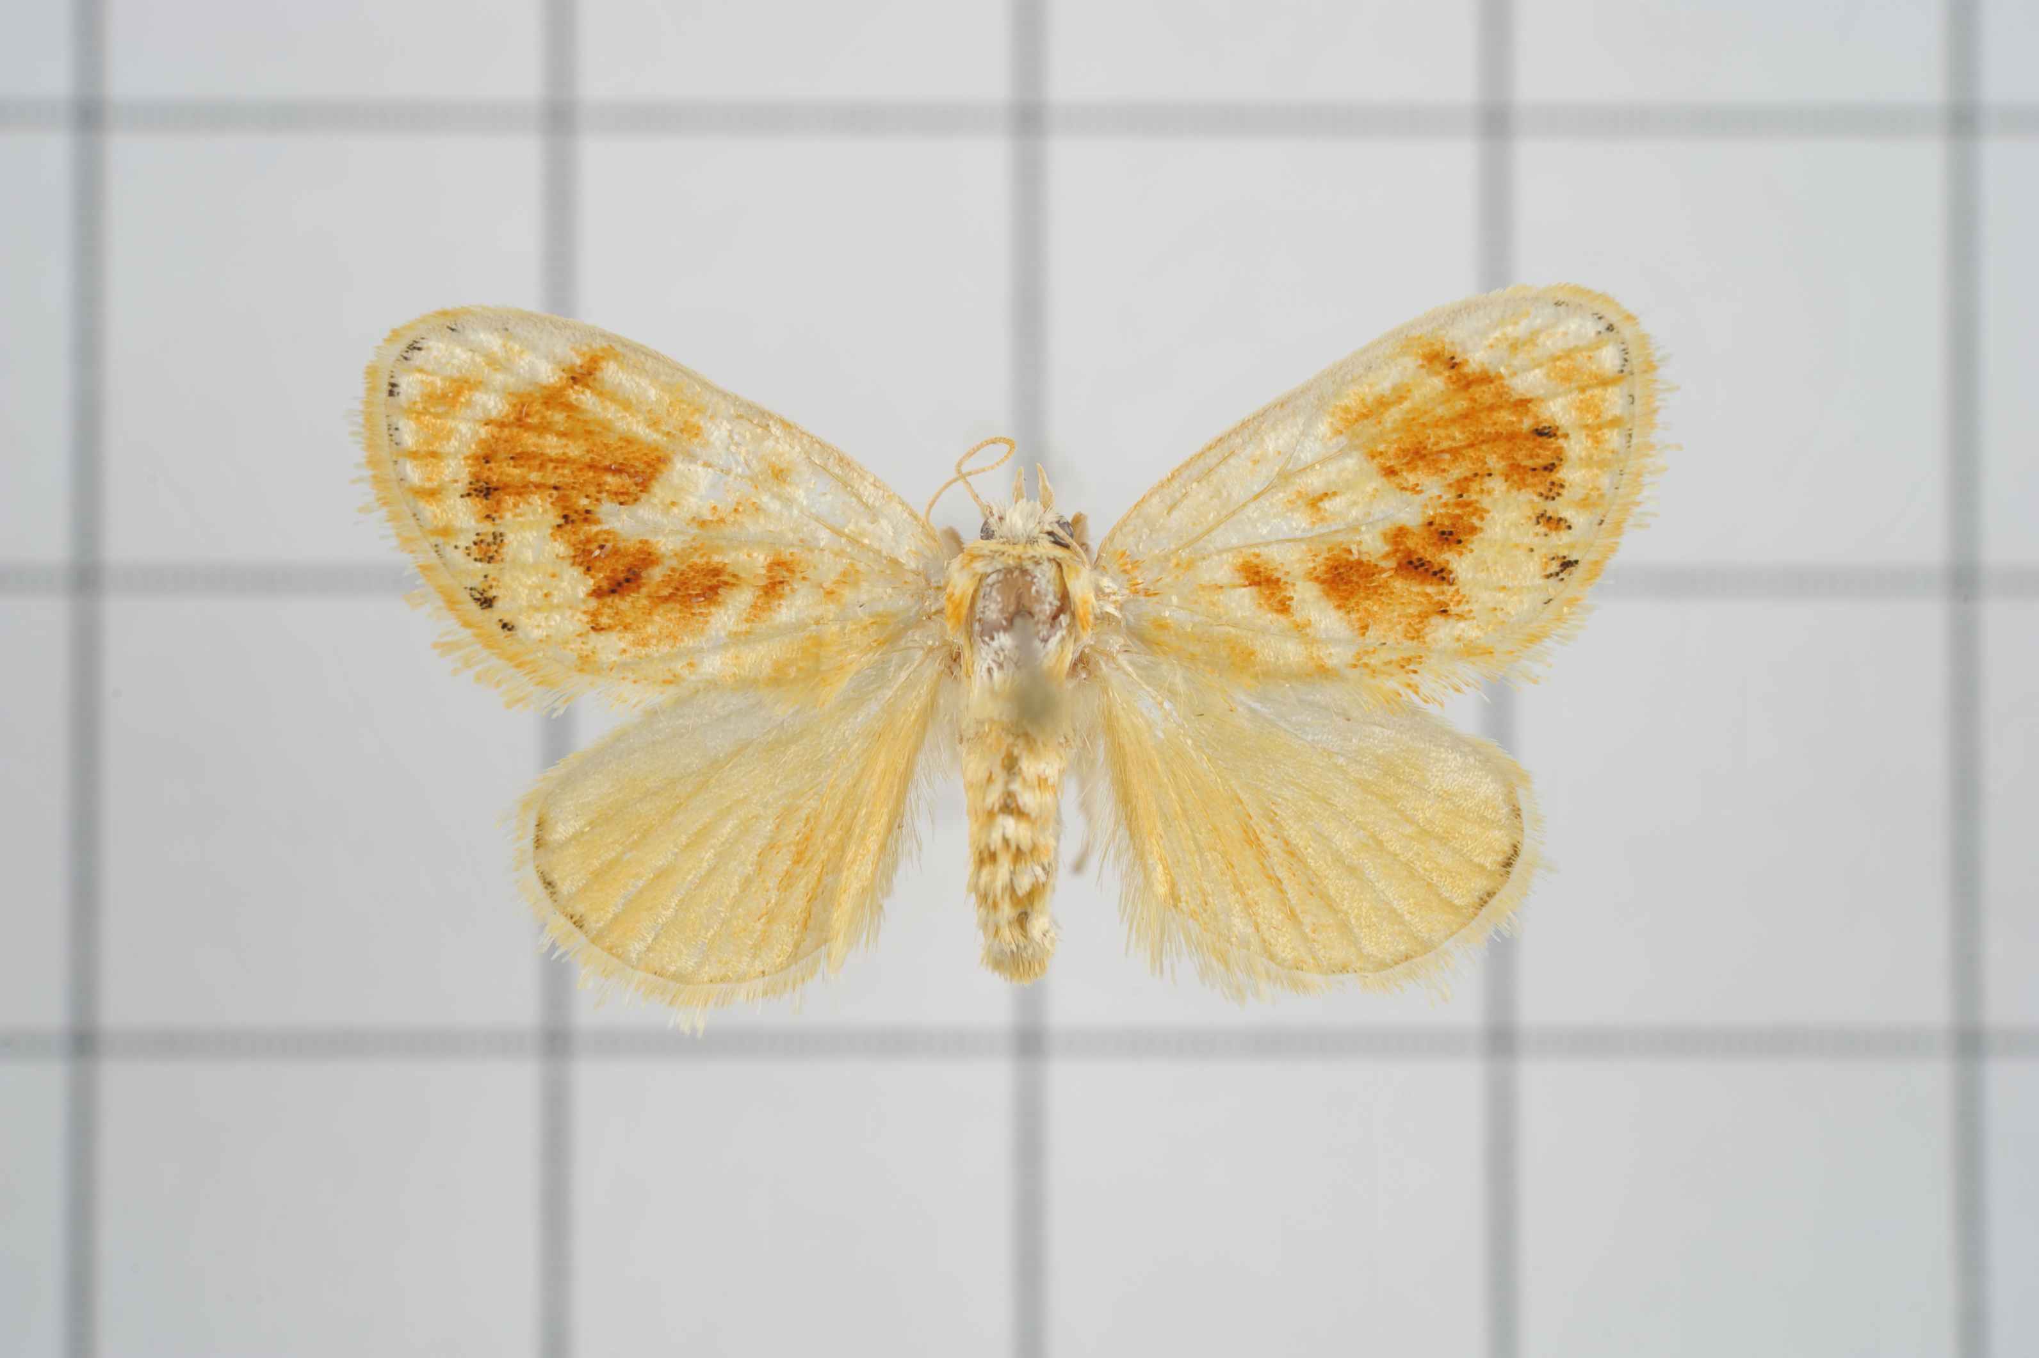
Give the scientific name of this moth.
Quasinarosa corusca
